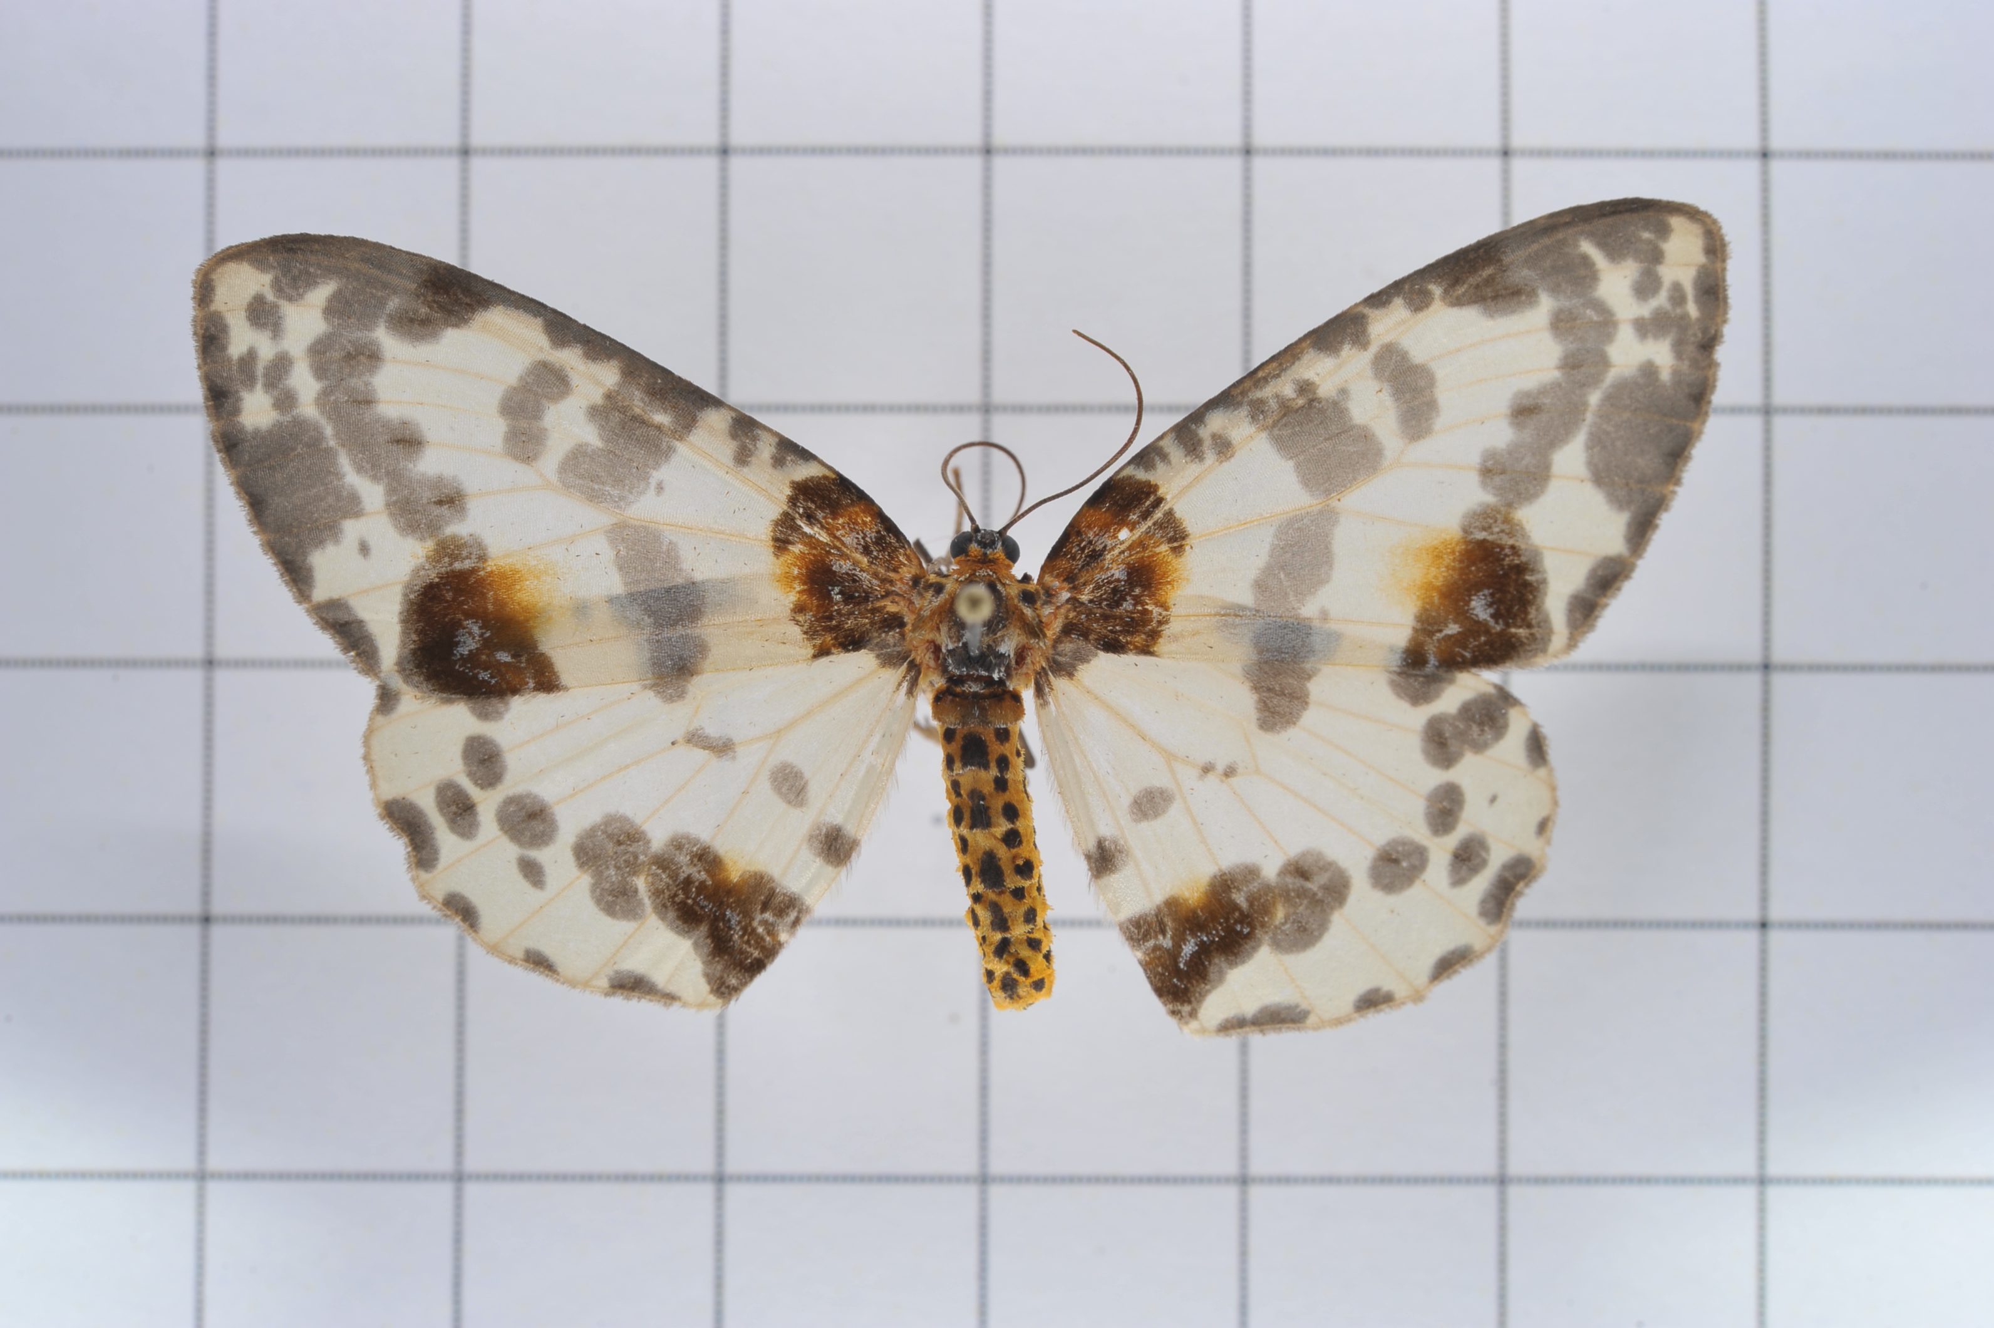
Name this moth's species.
Abraxas formosilluminata
